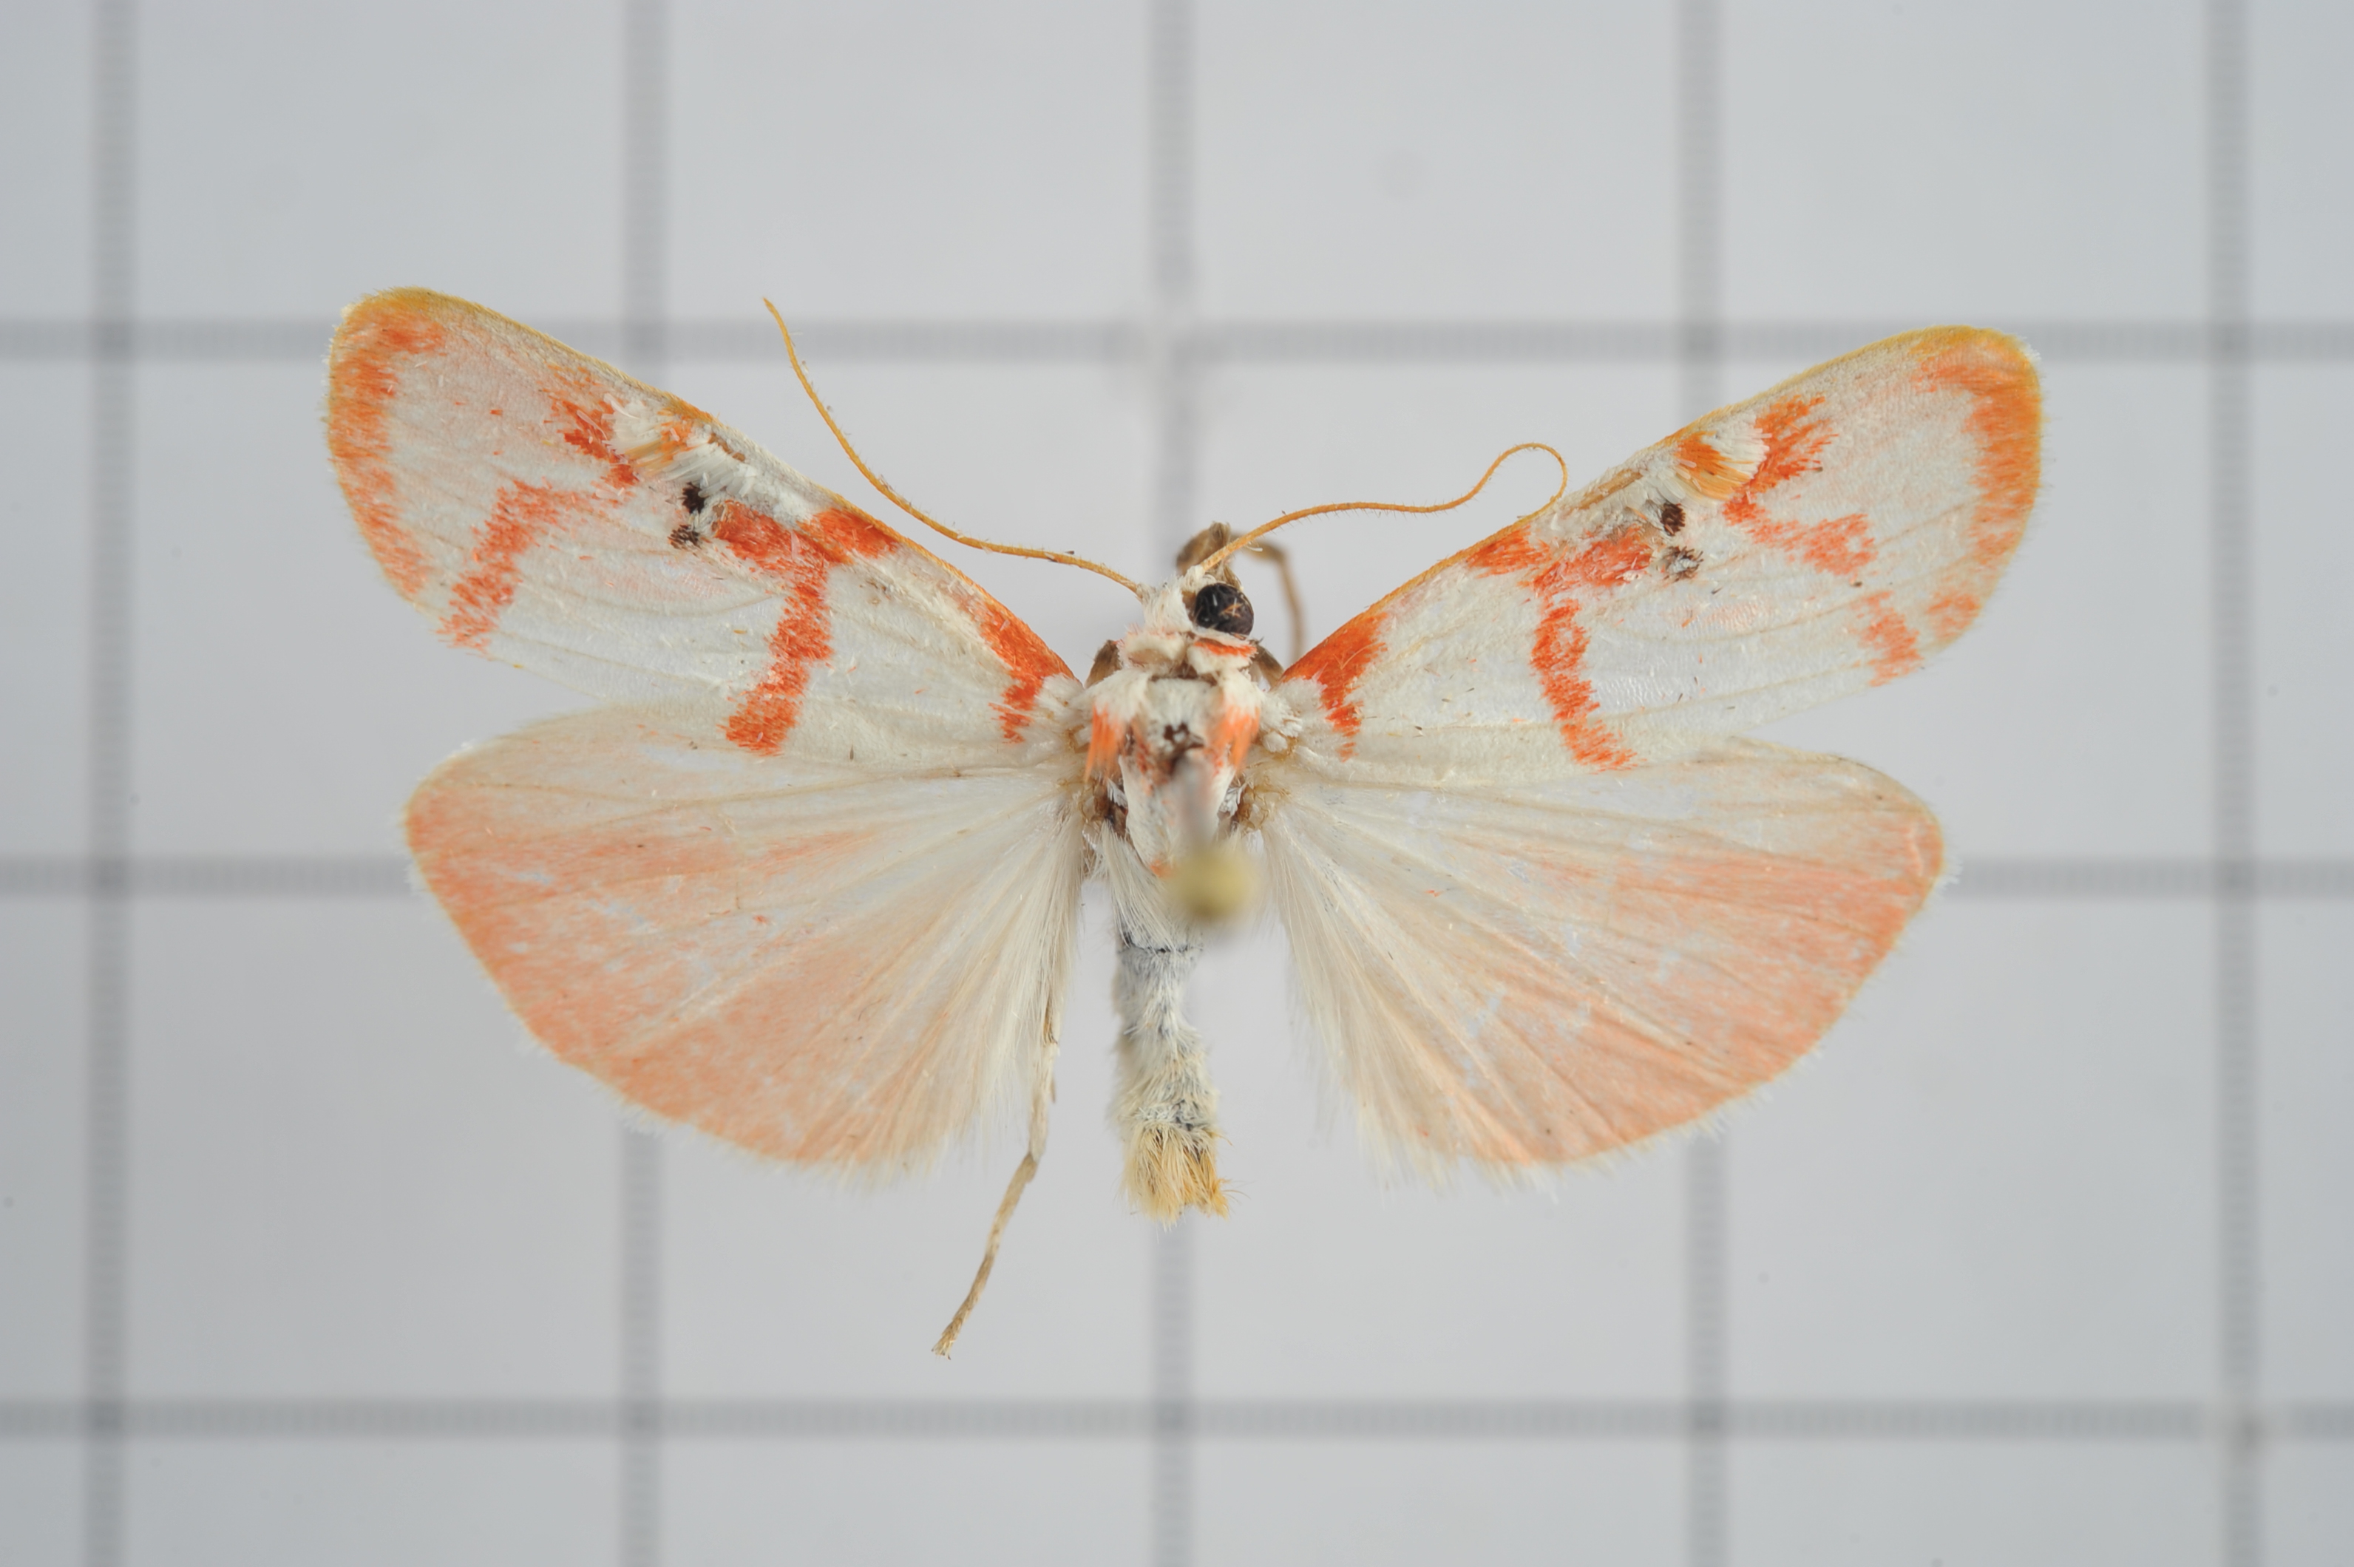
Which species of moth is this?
Cyana hamata hamata
